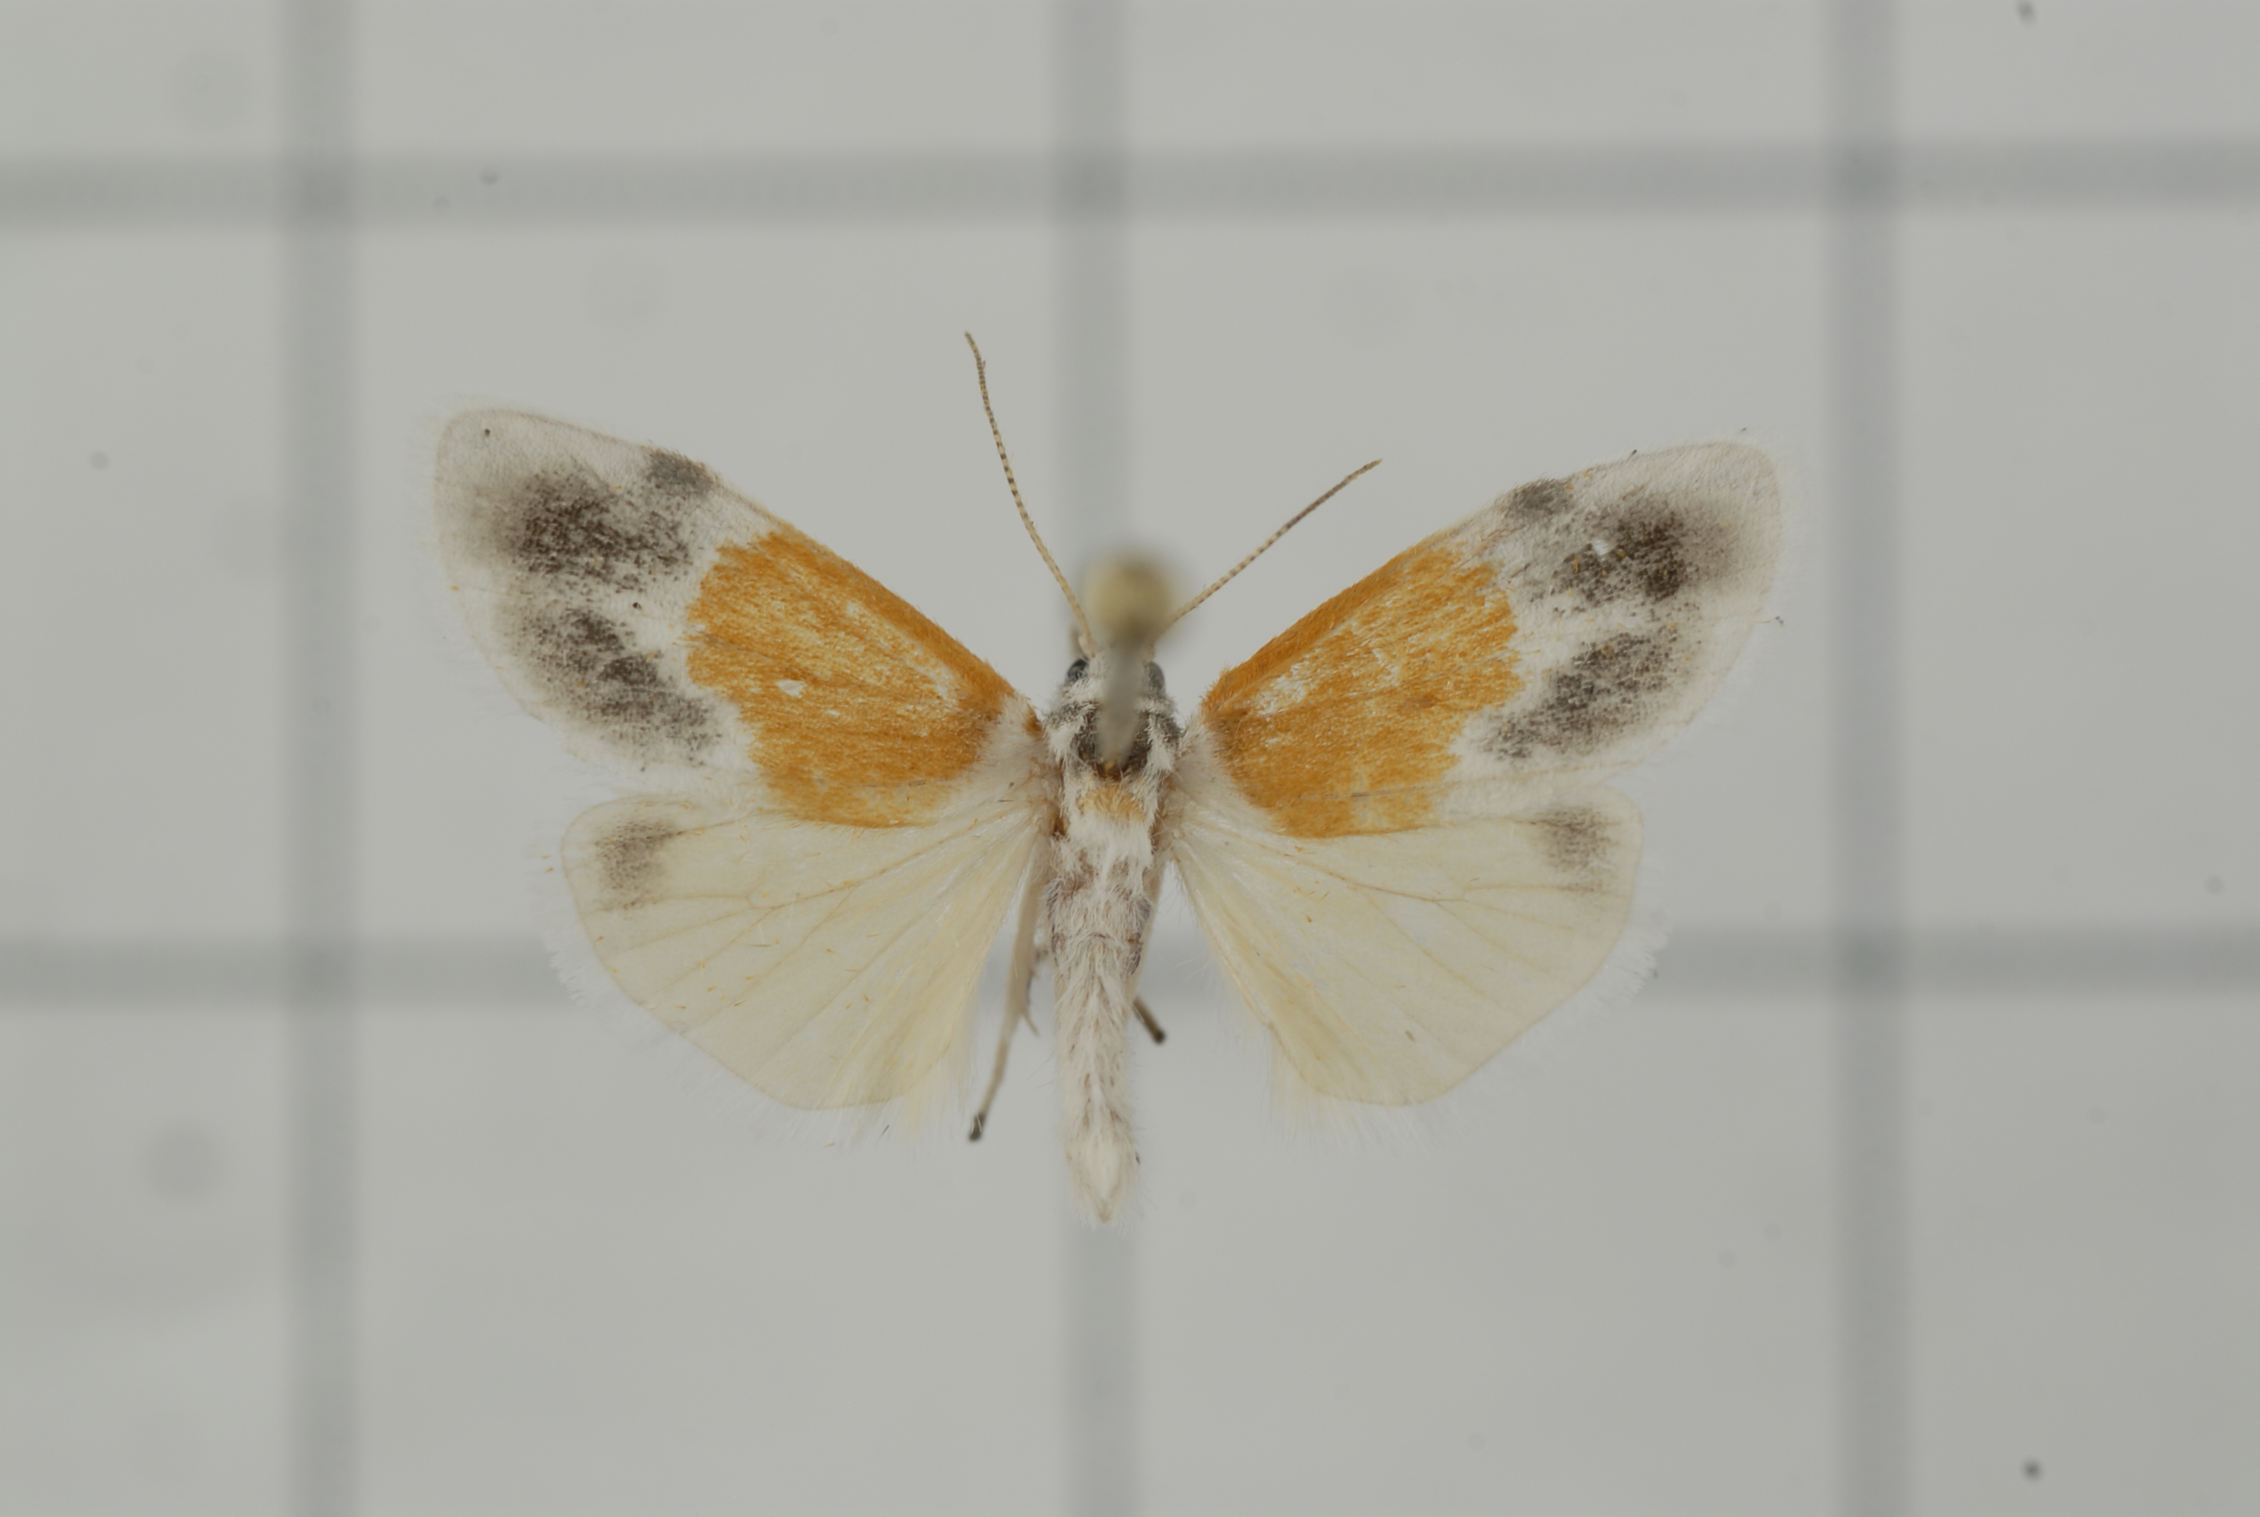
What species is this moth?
Nanarsine semilutea
